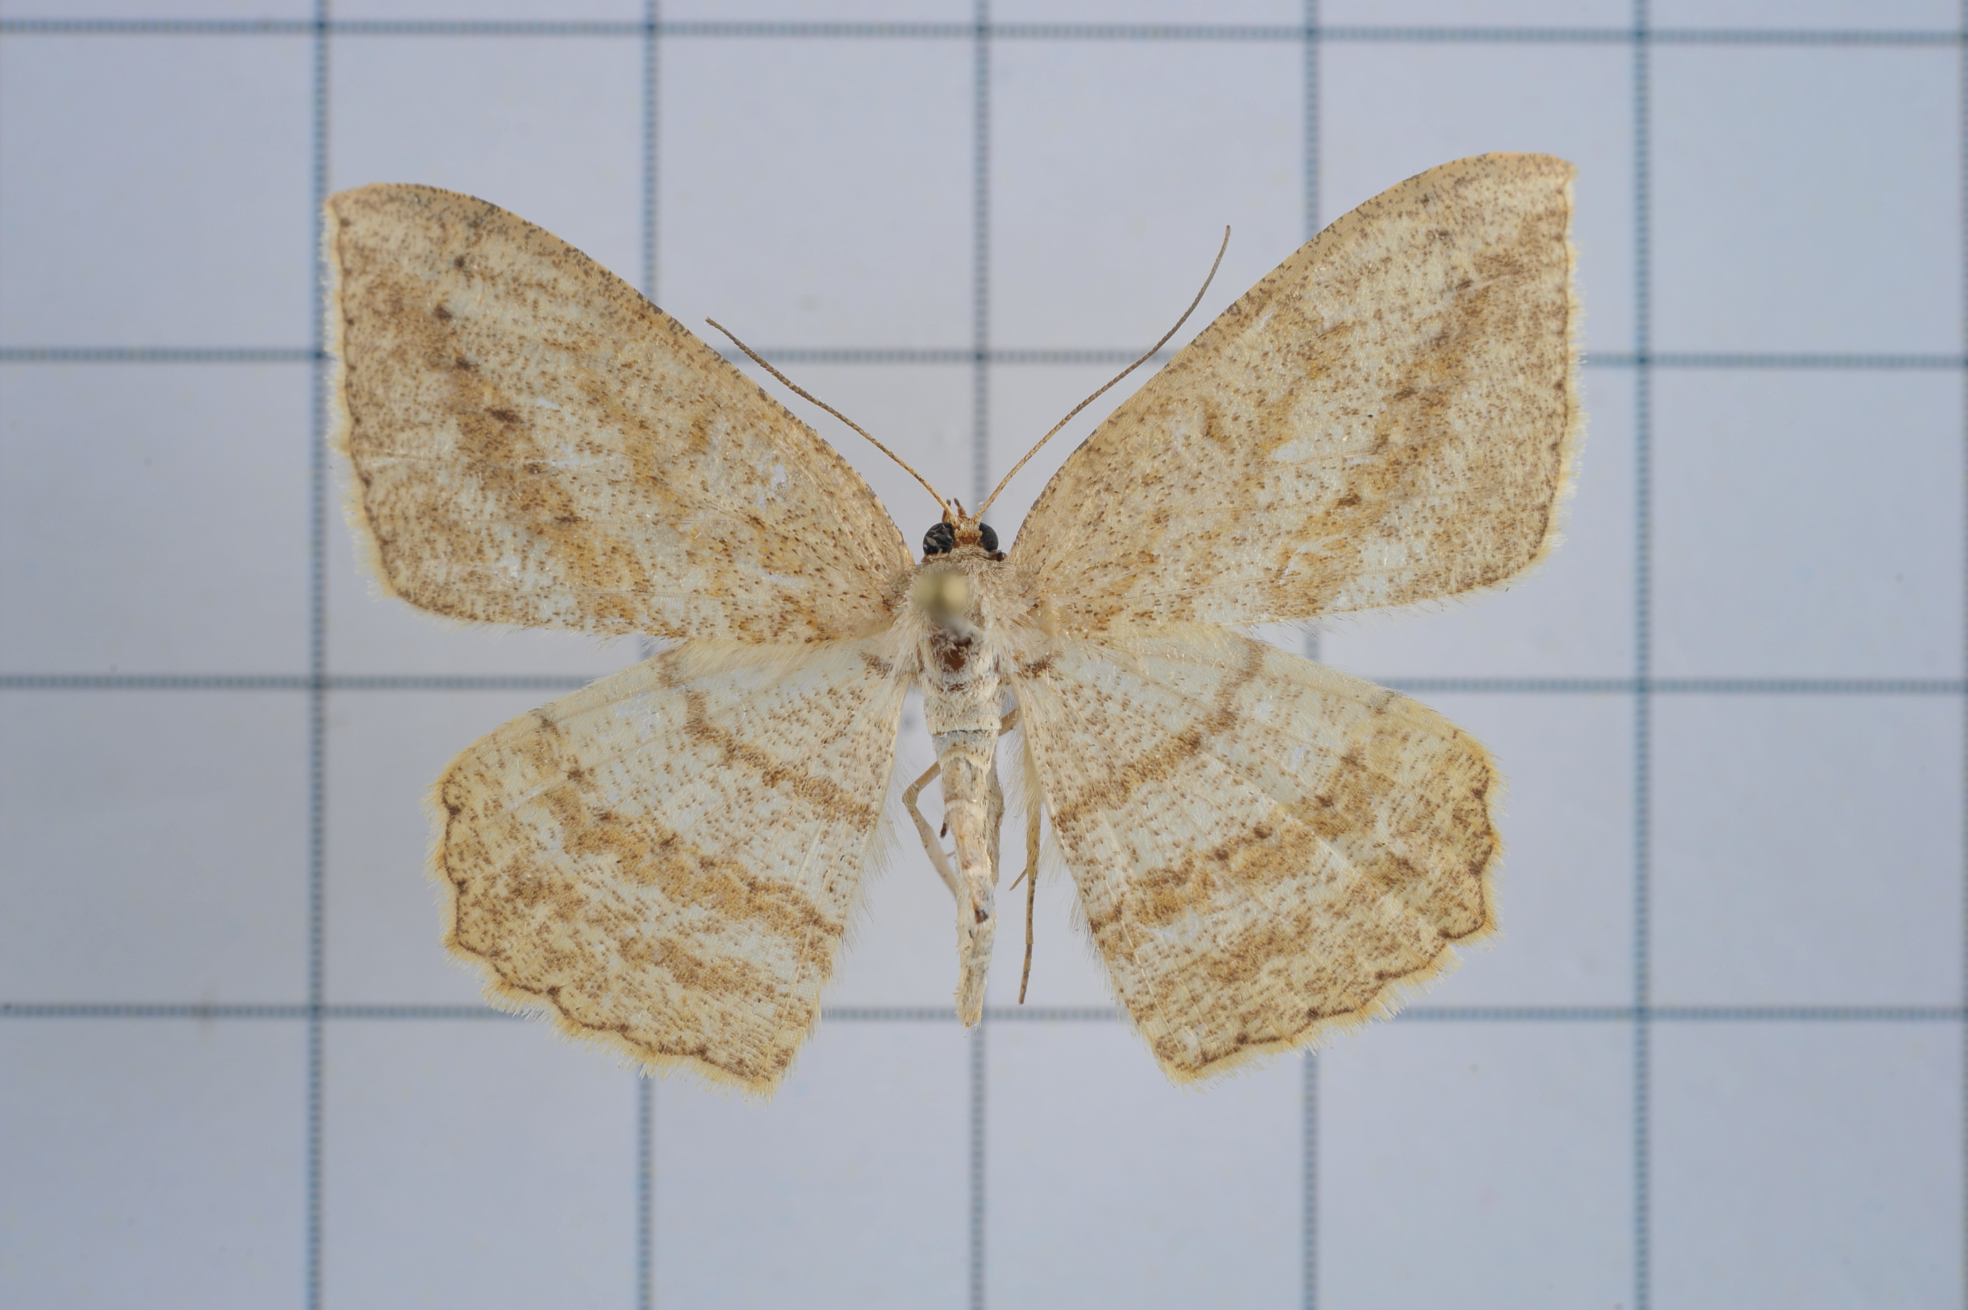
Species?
Calletaera obliquata
